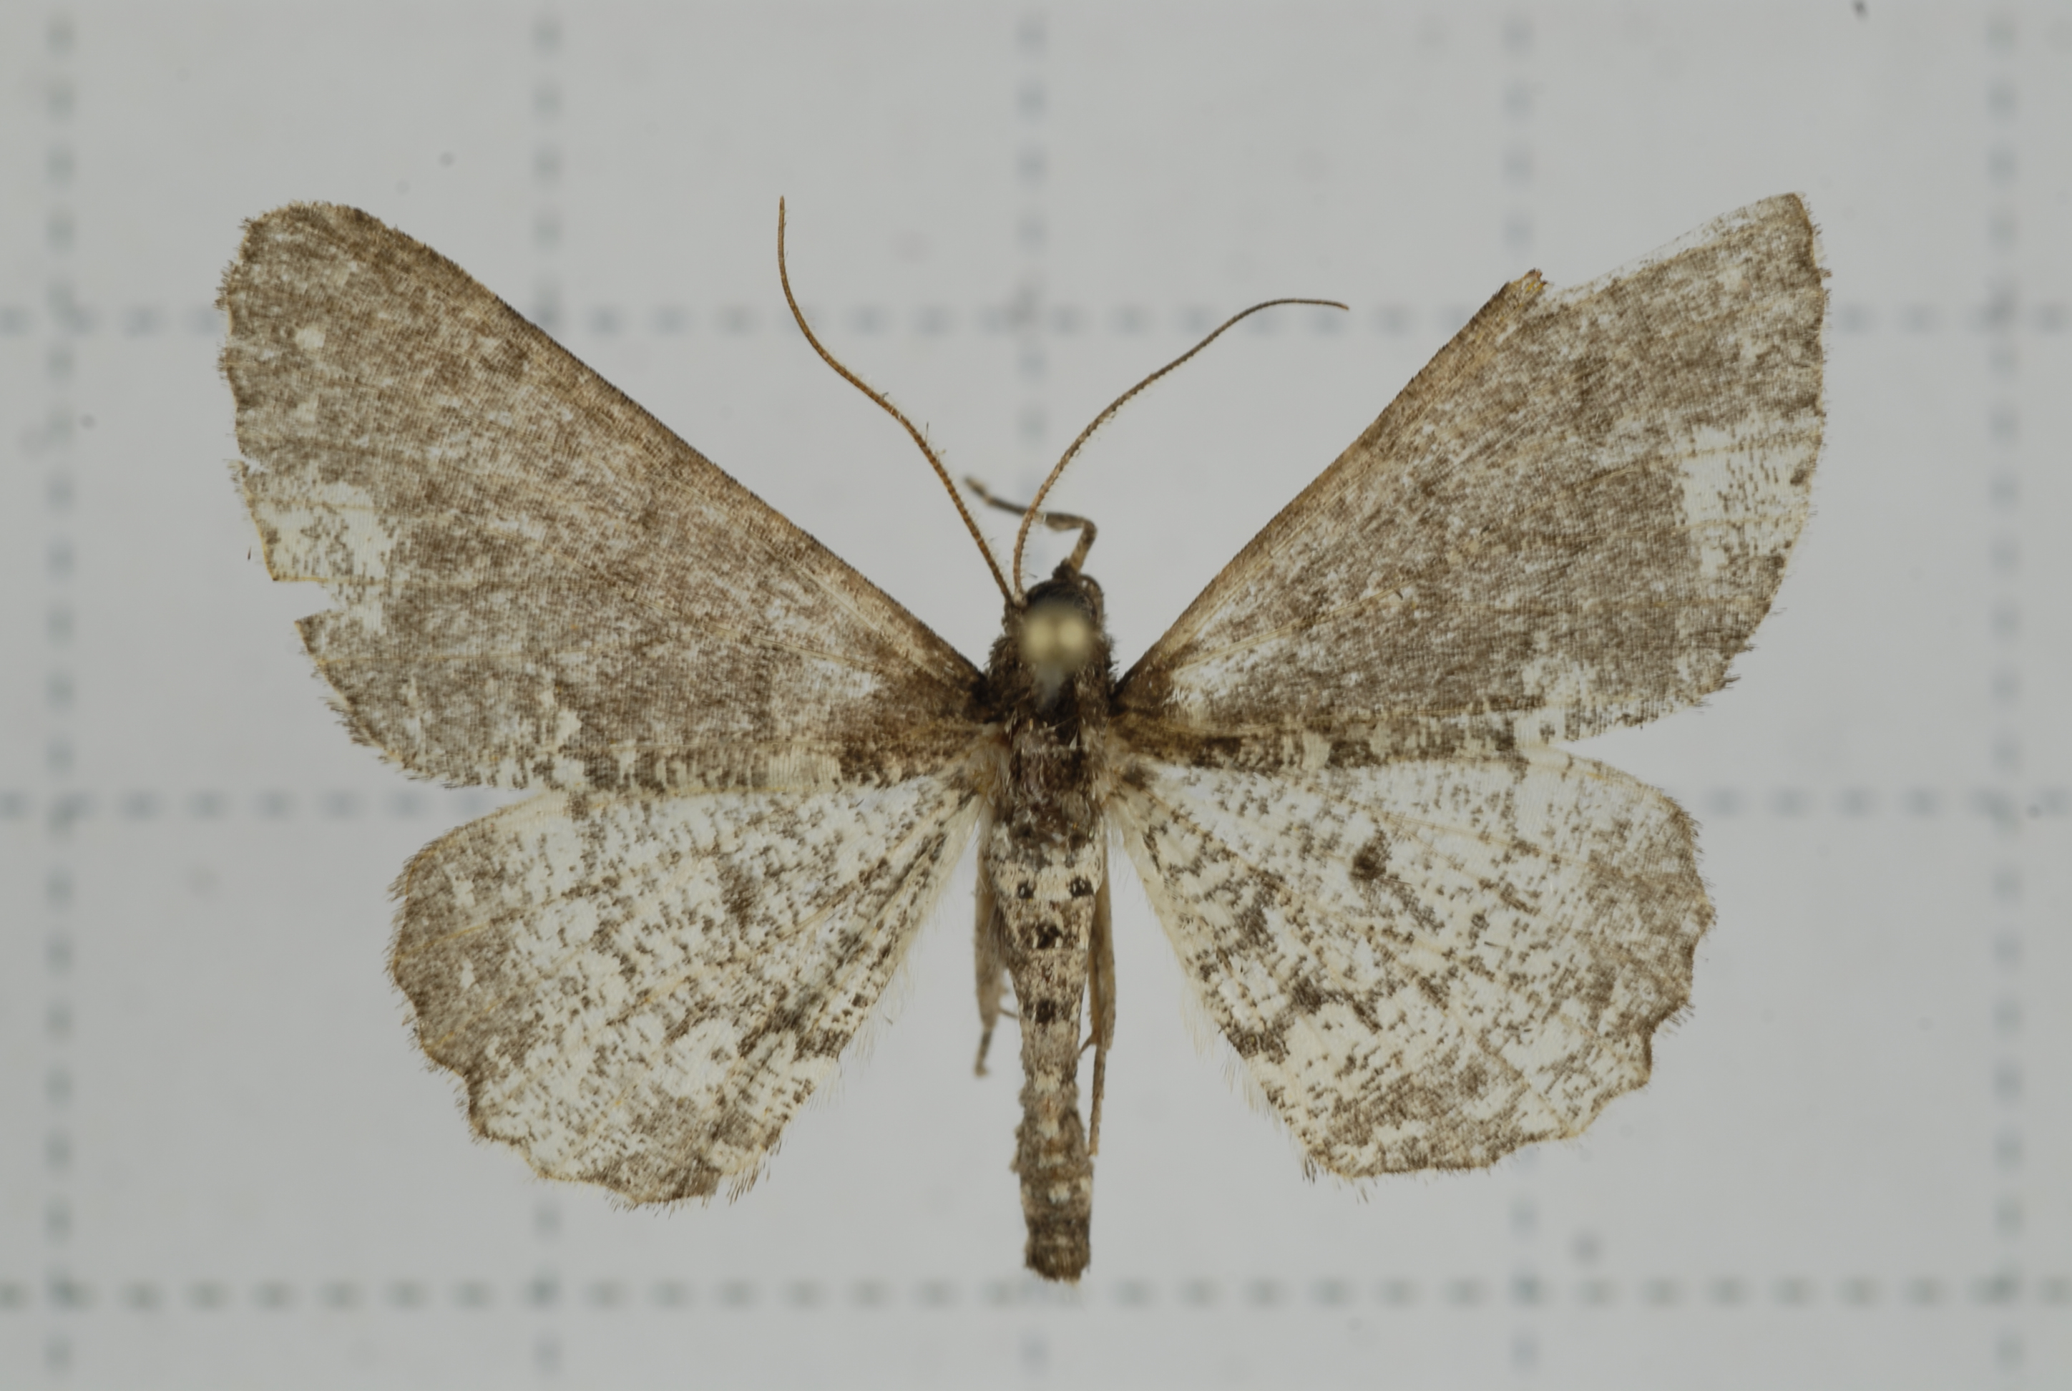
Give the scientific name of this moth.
Abaciscus tristis tristis
